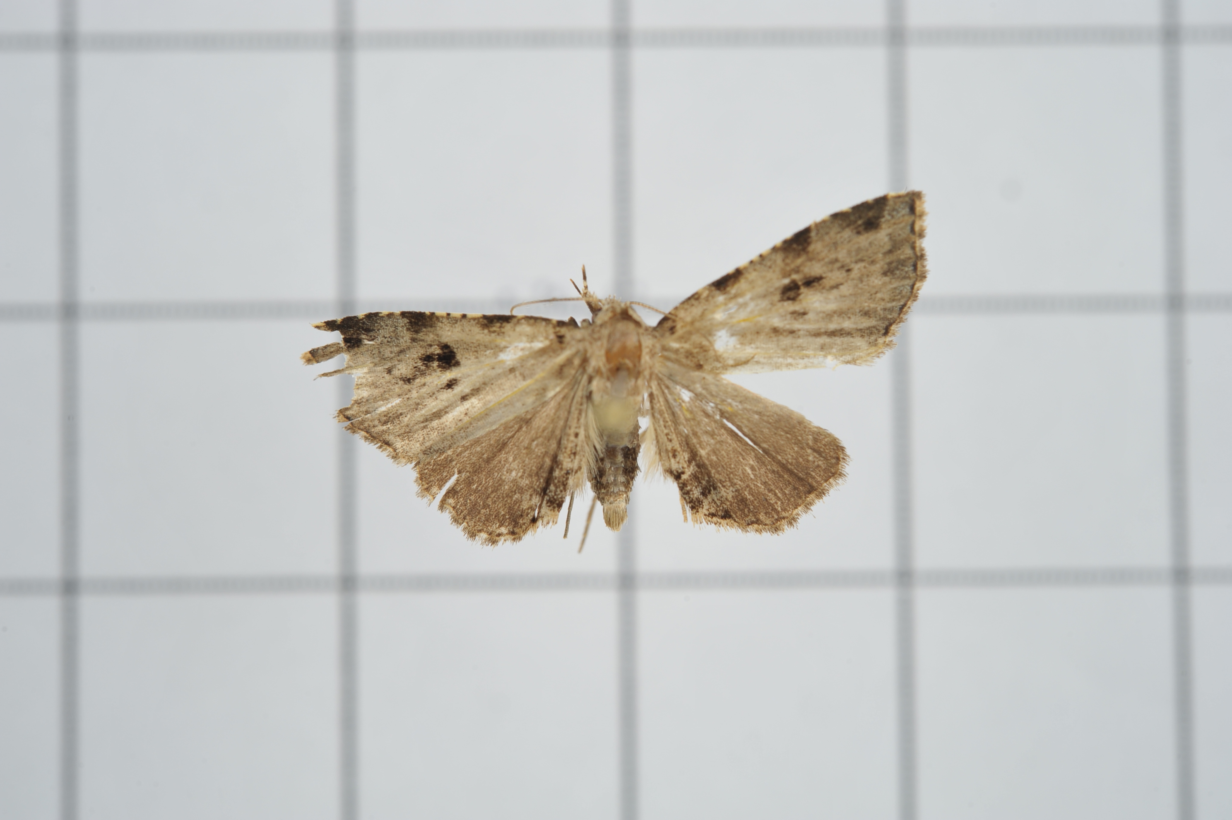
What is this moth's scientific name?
Oglasa costimacula
